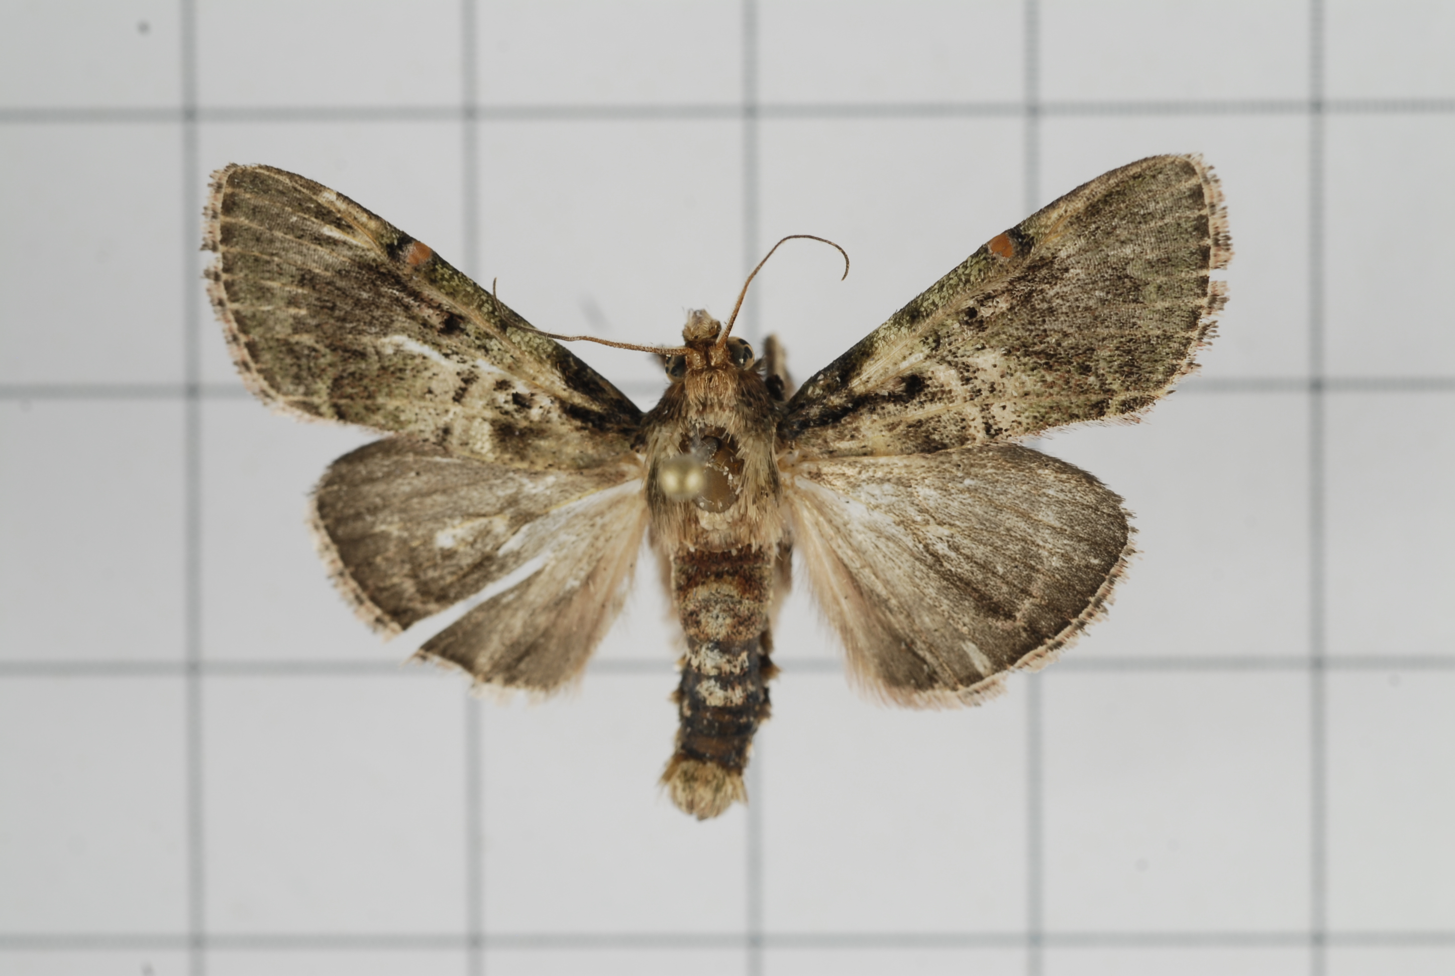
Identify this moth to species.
Locastra muscosalis
